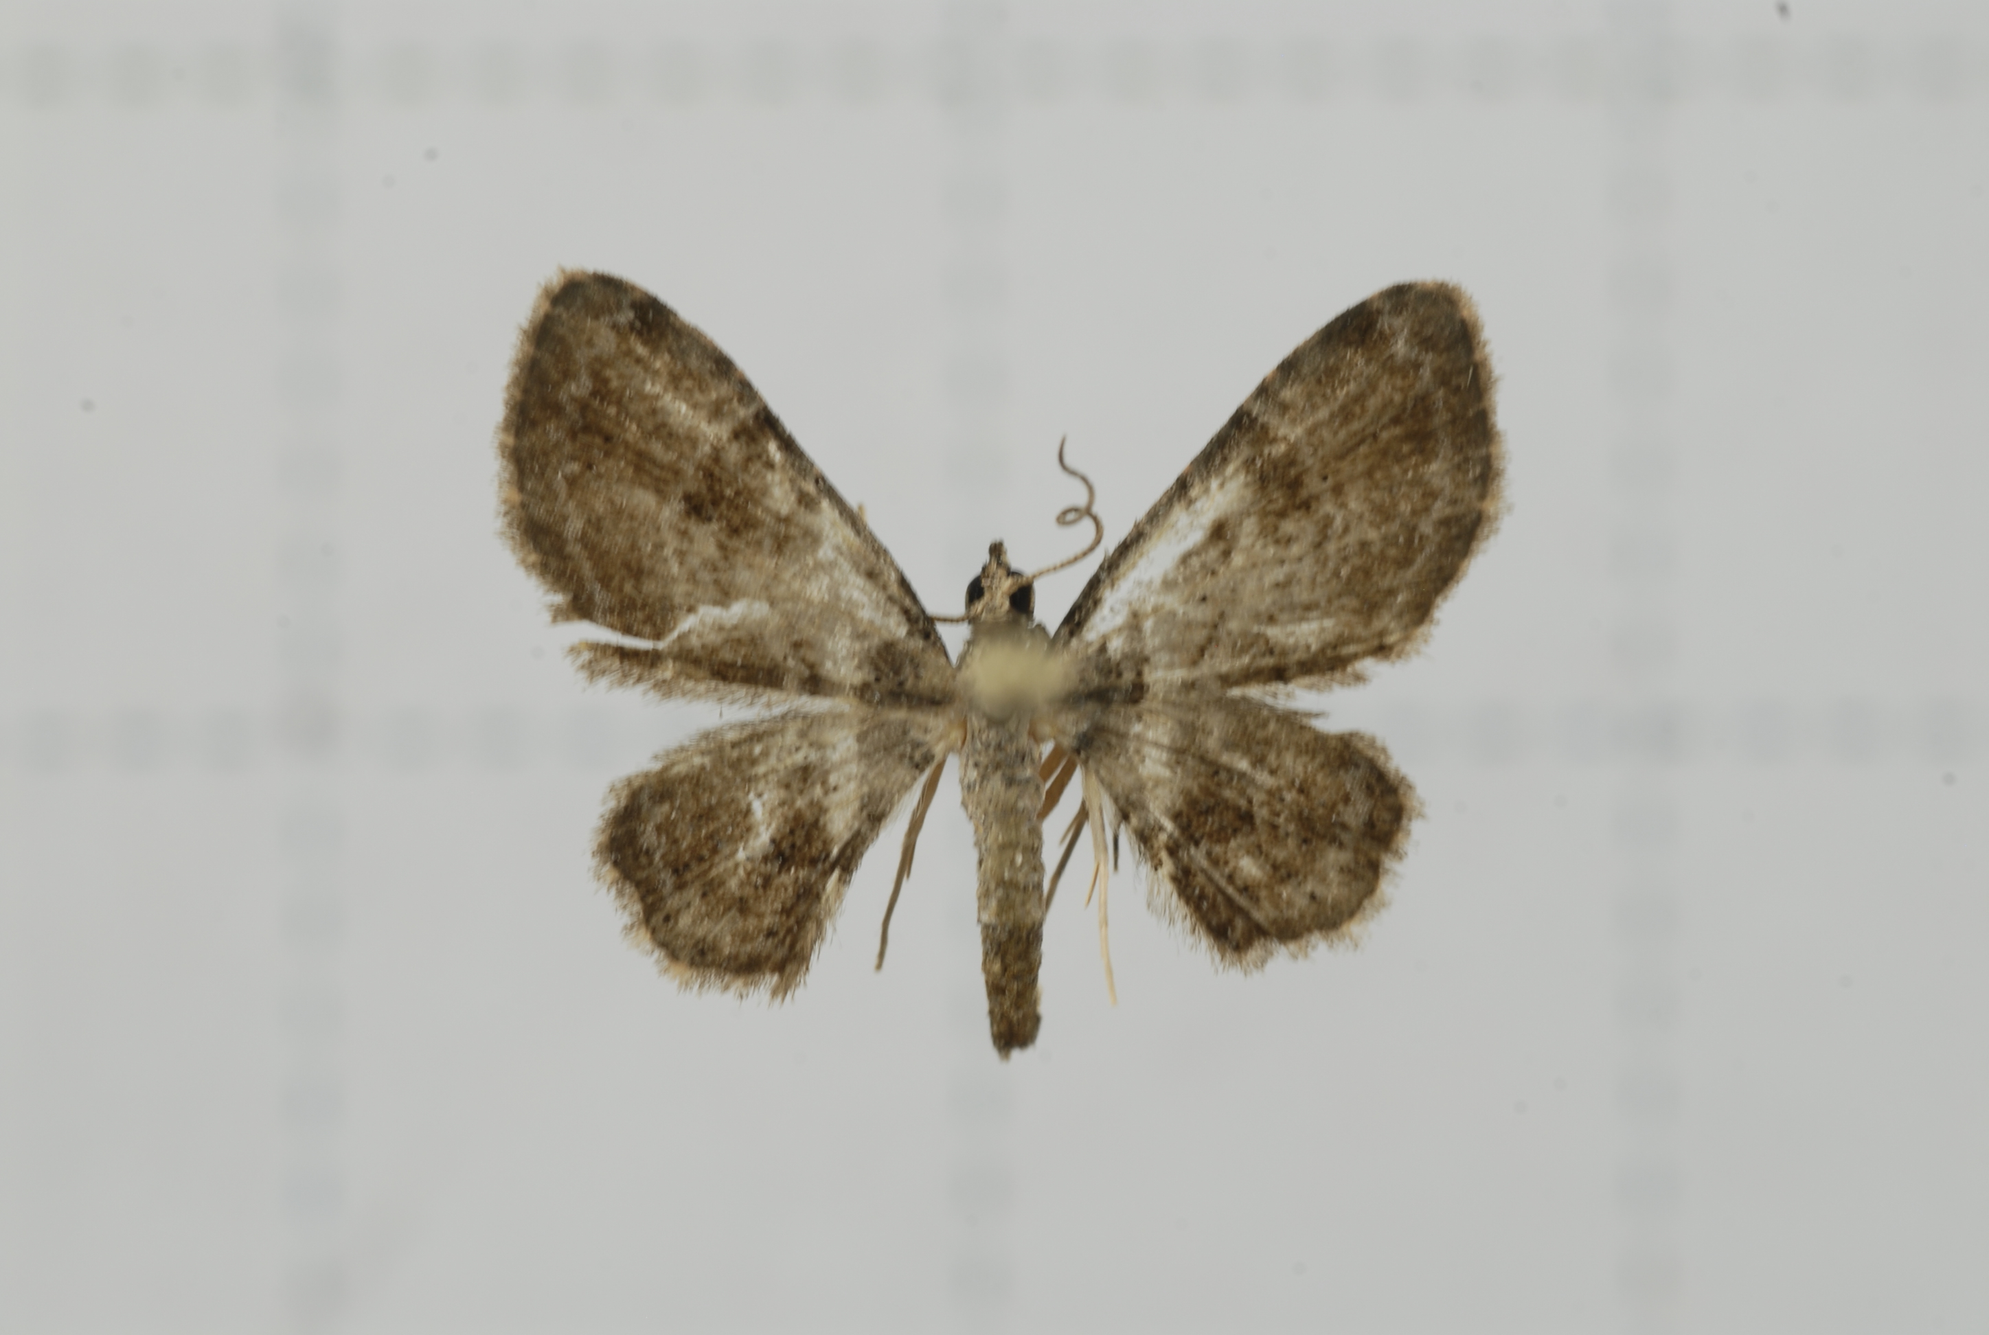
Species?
Bosara kadooriensis
